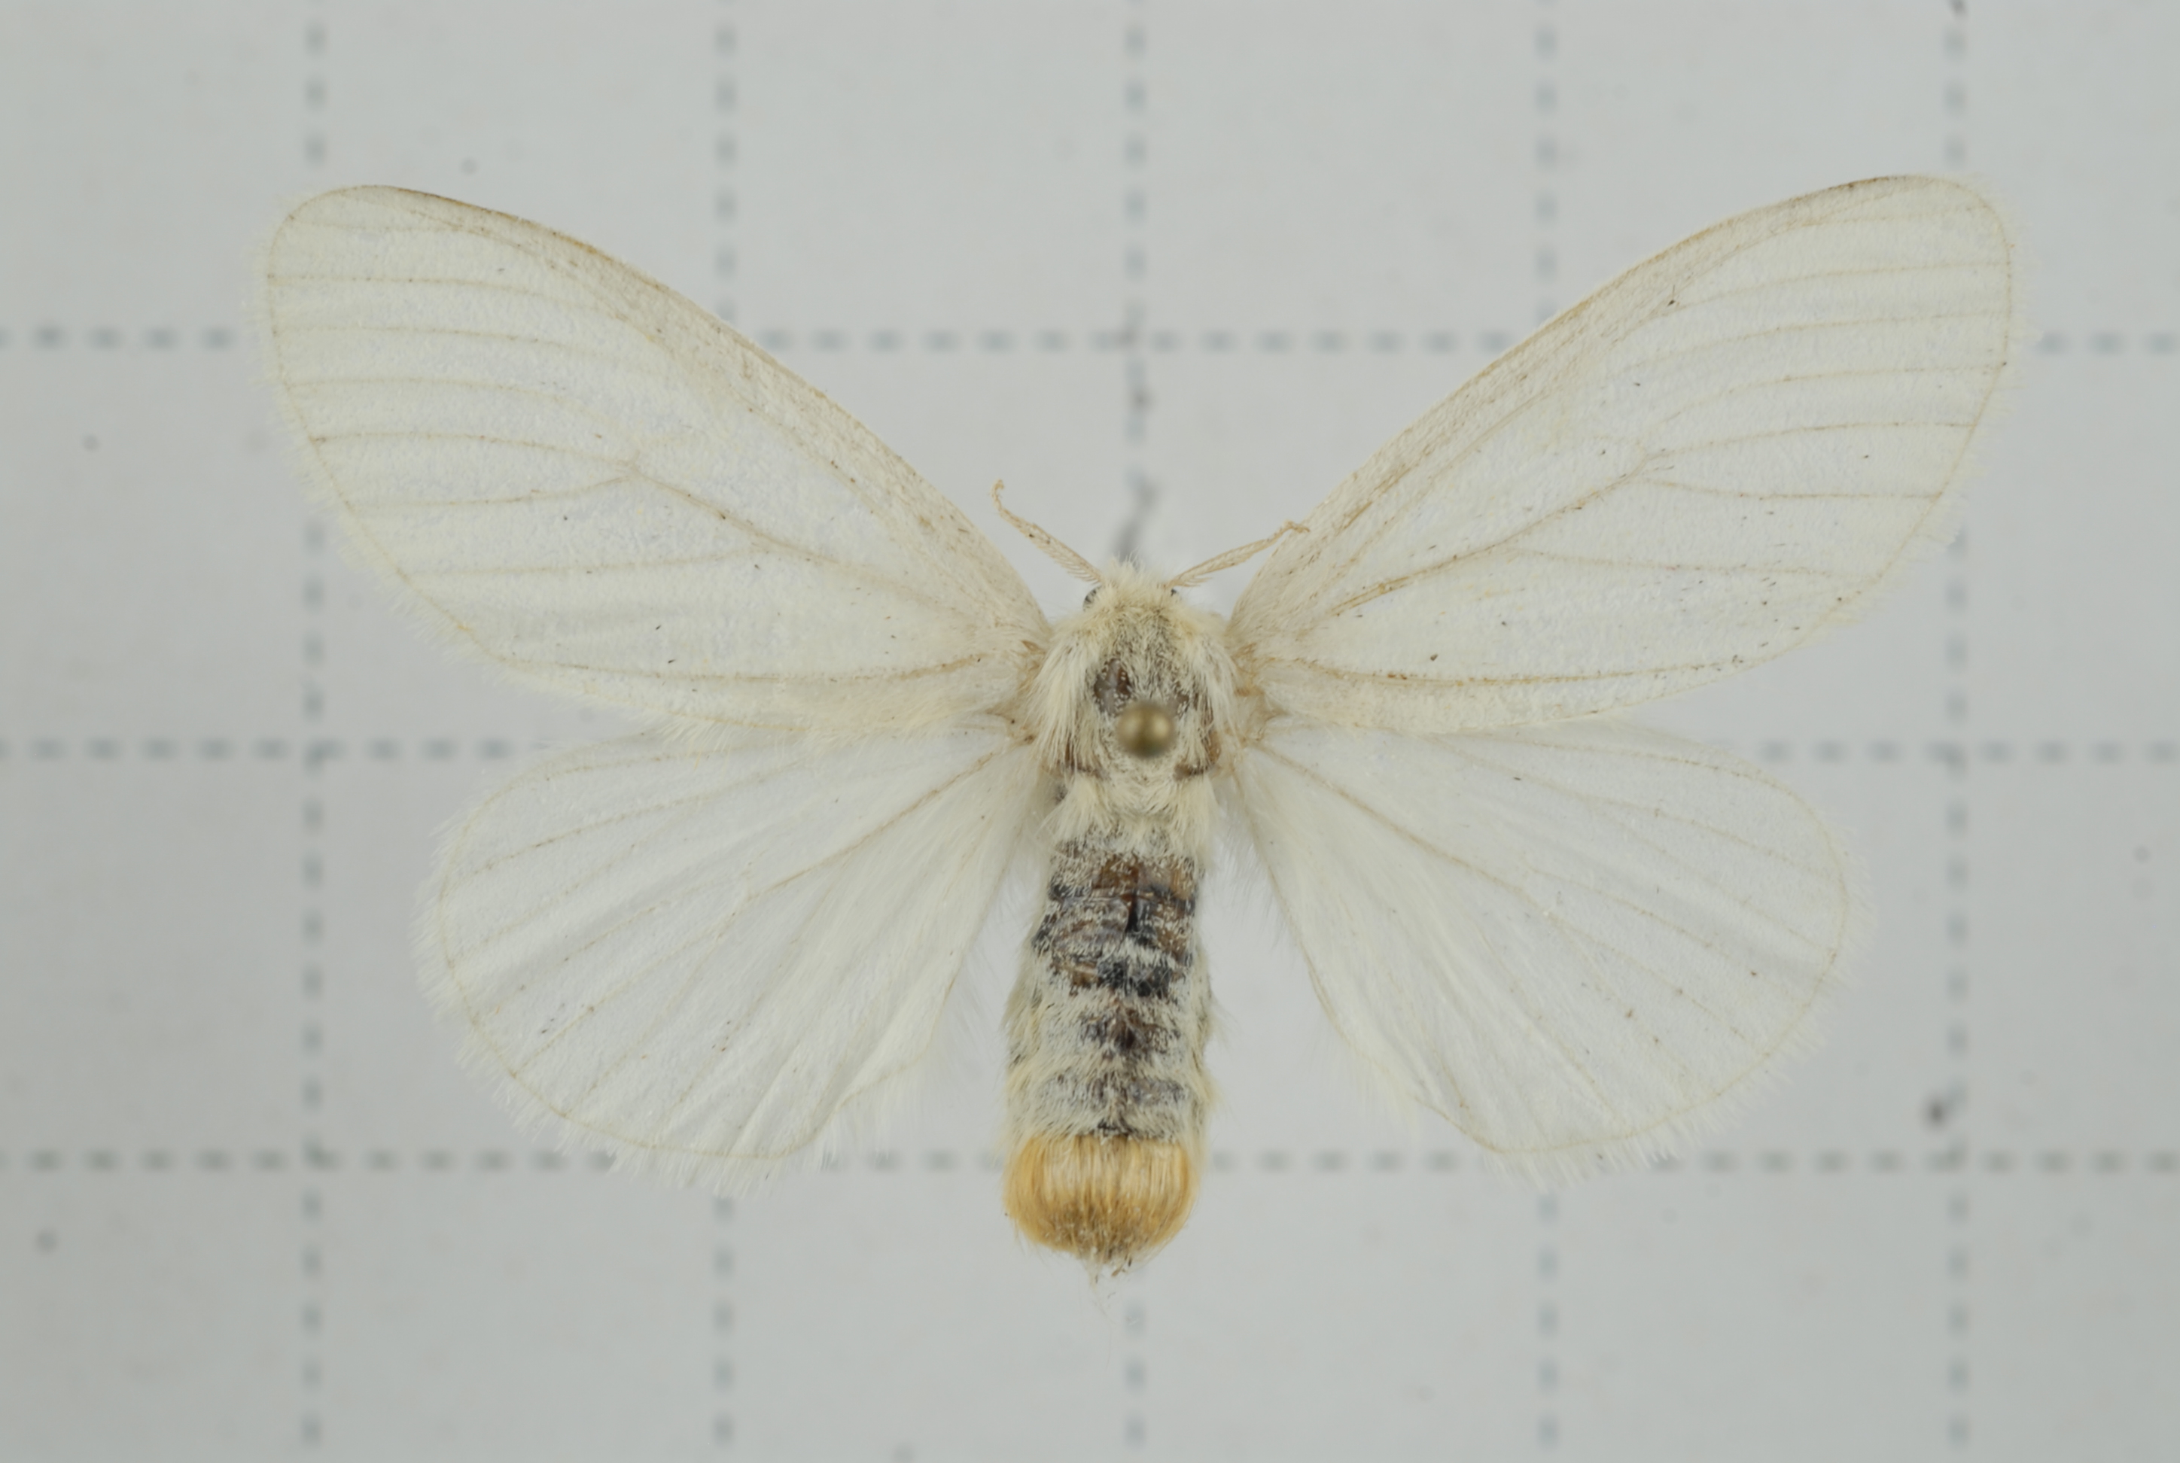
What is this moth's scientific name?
Euproctis sericea
